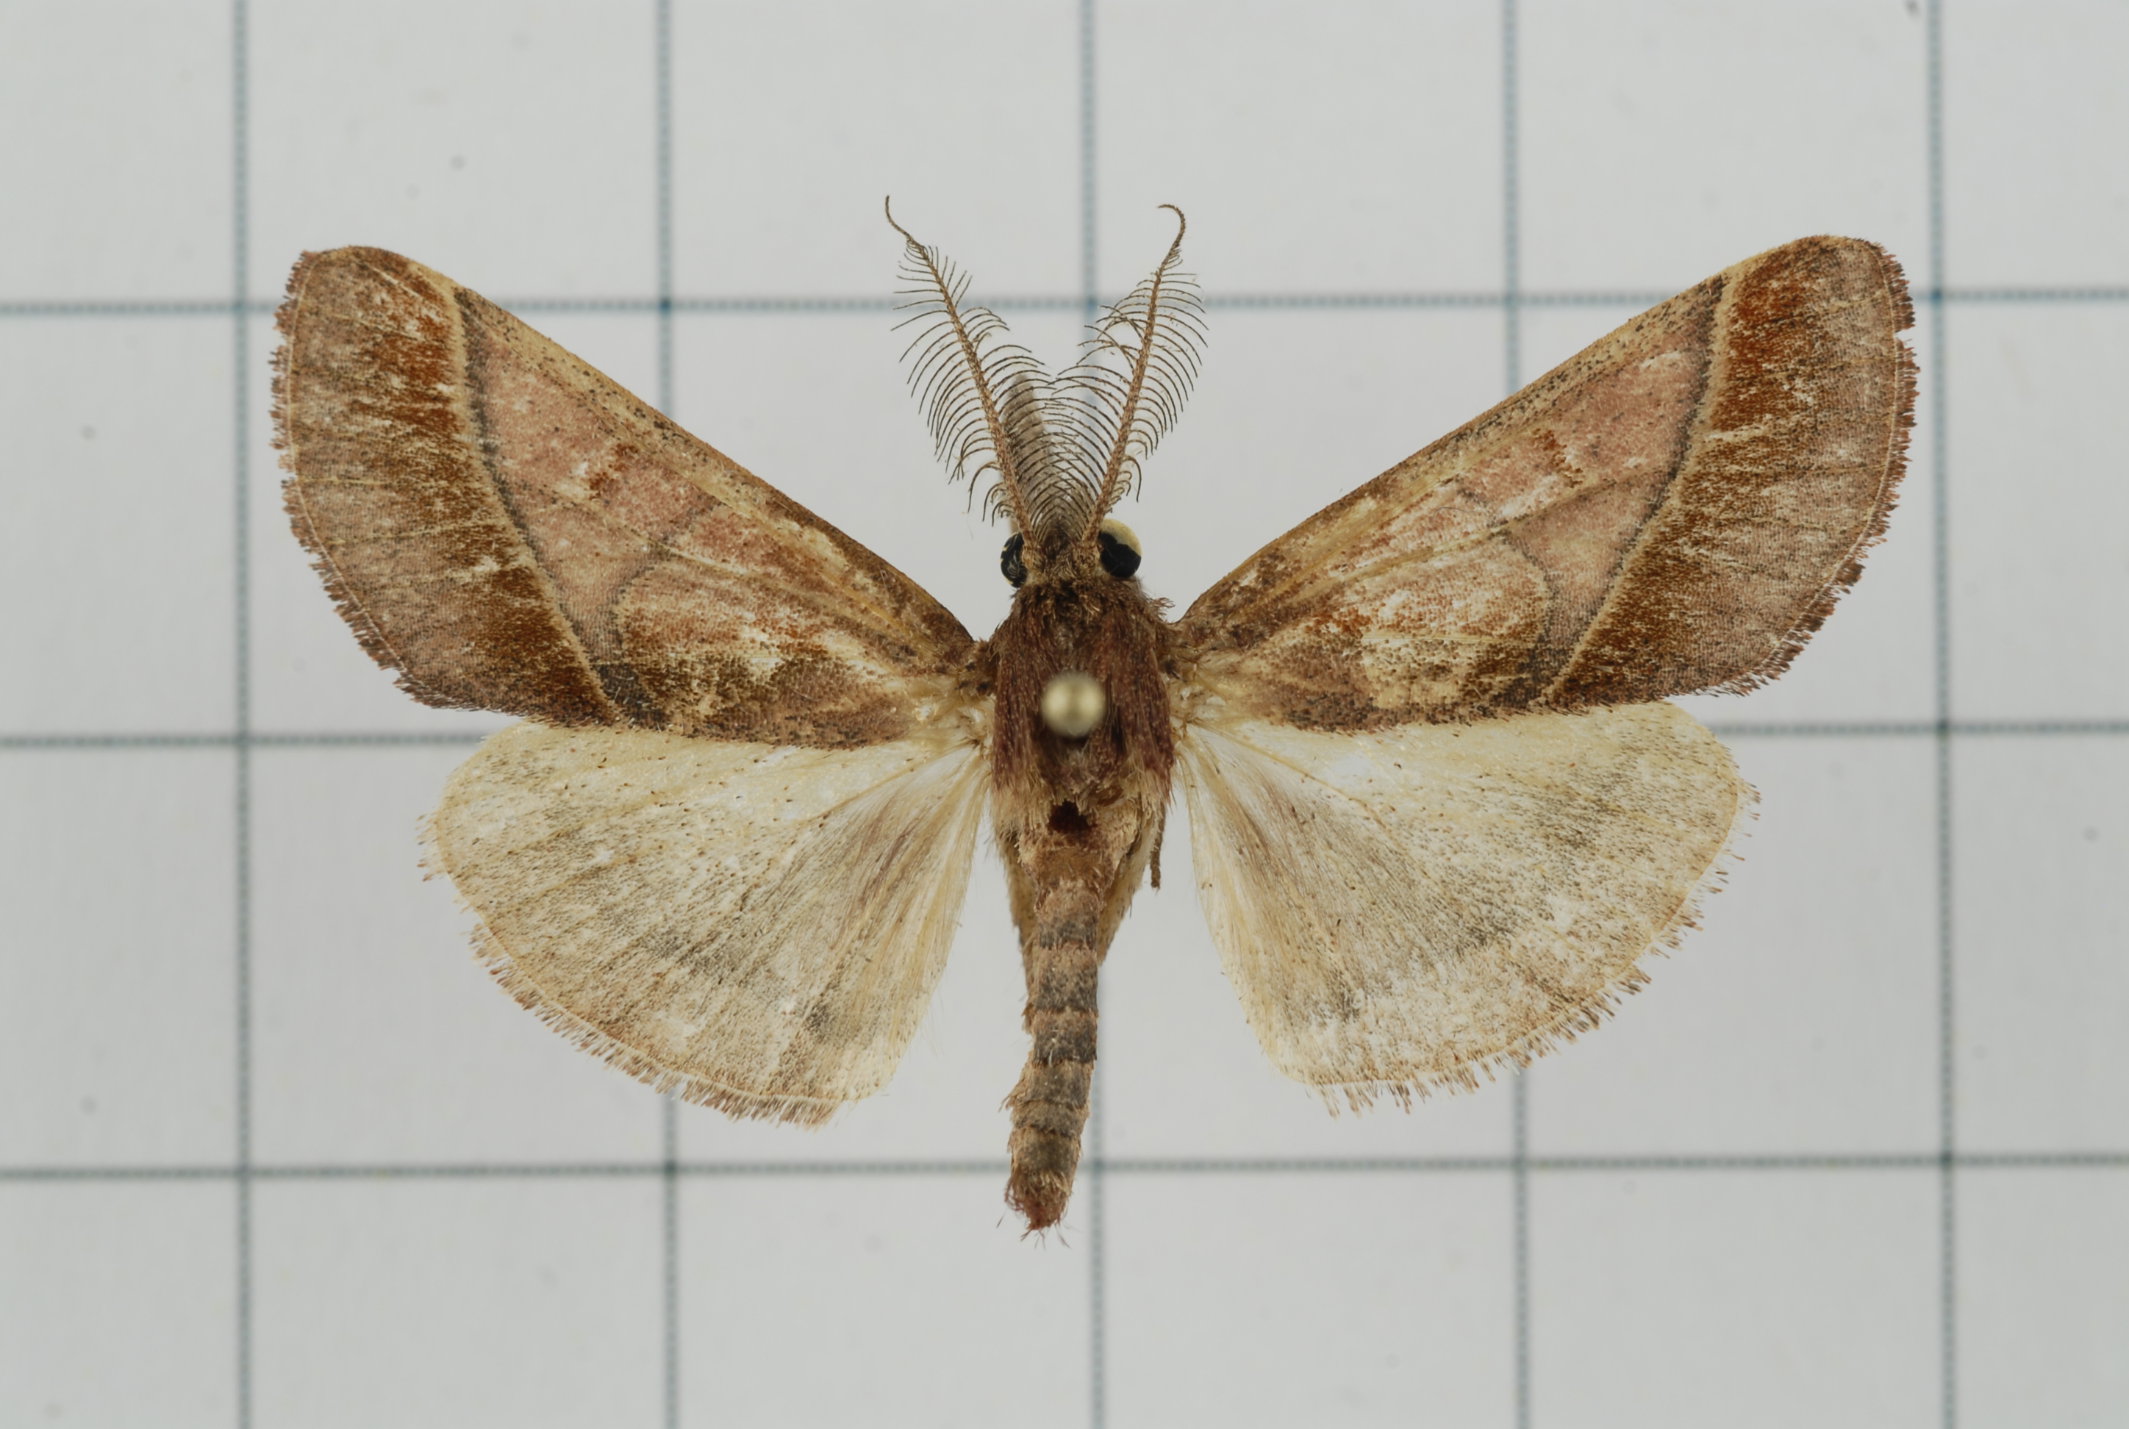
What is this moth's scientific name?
Sacada inordinata
